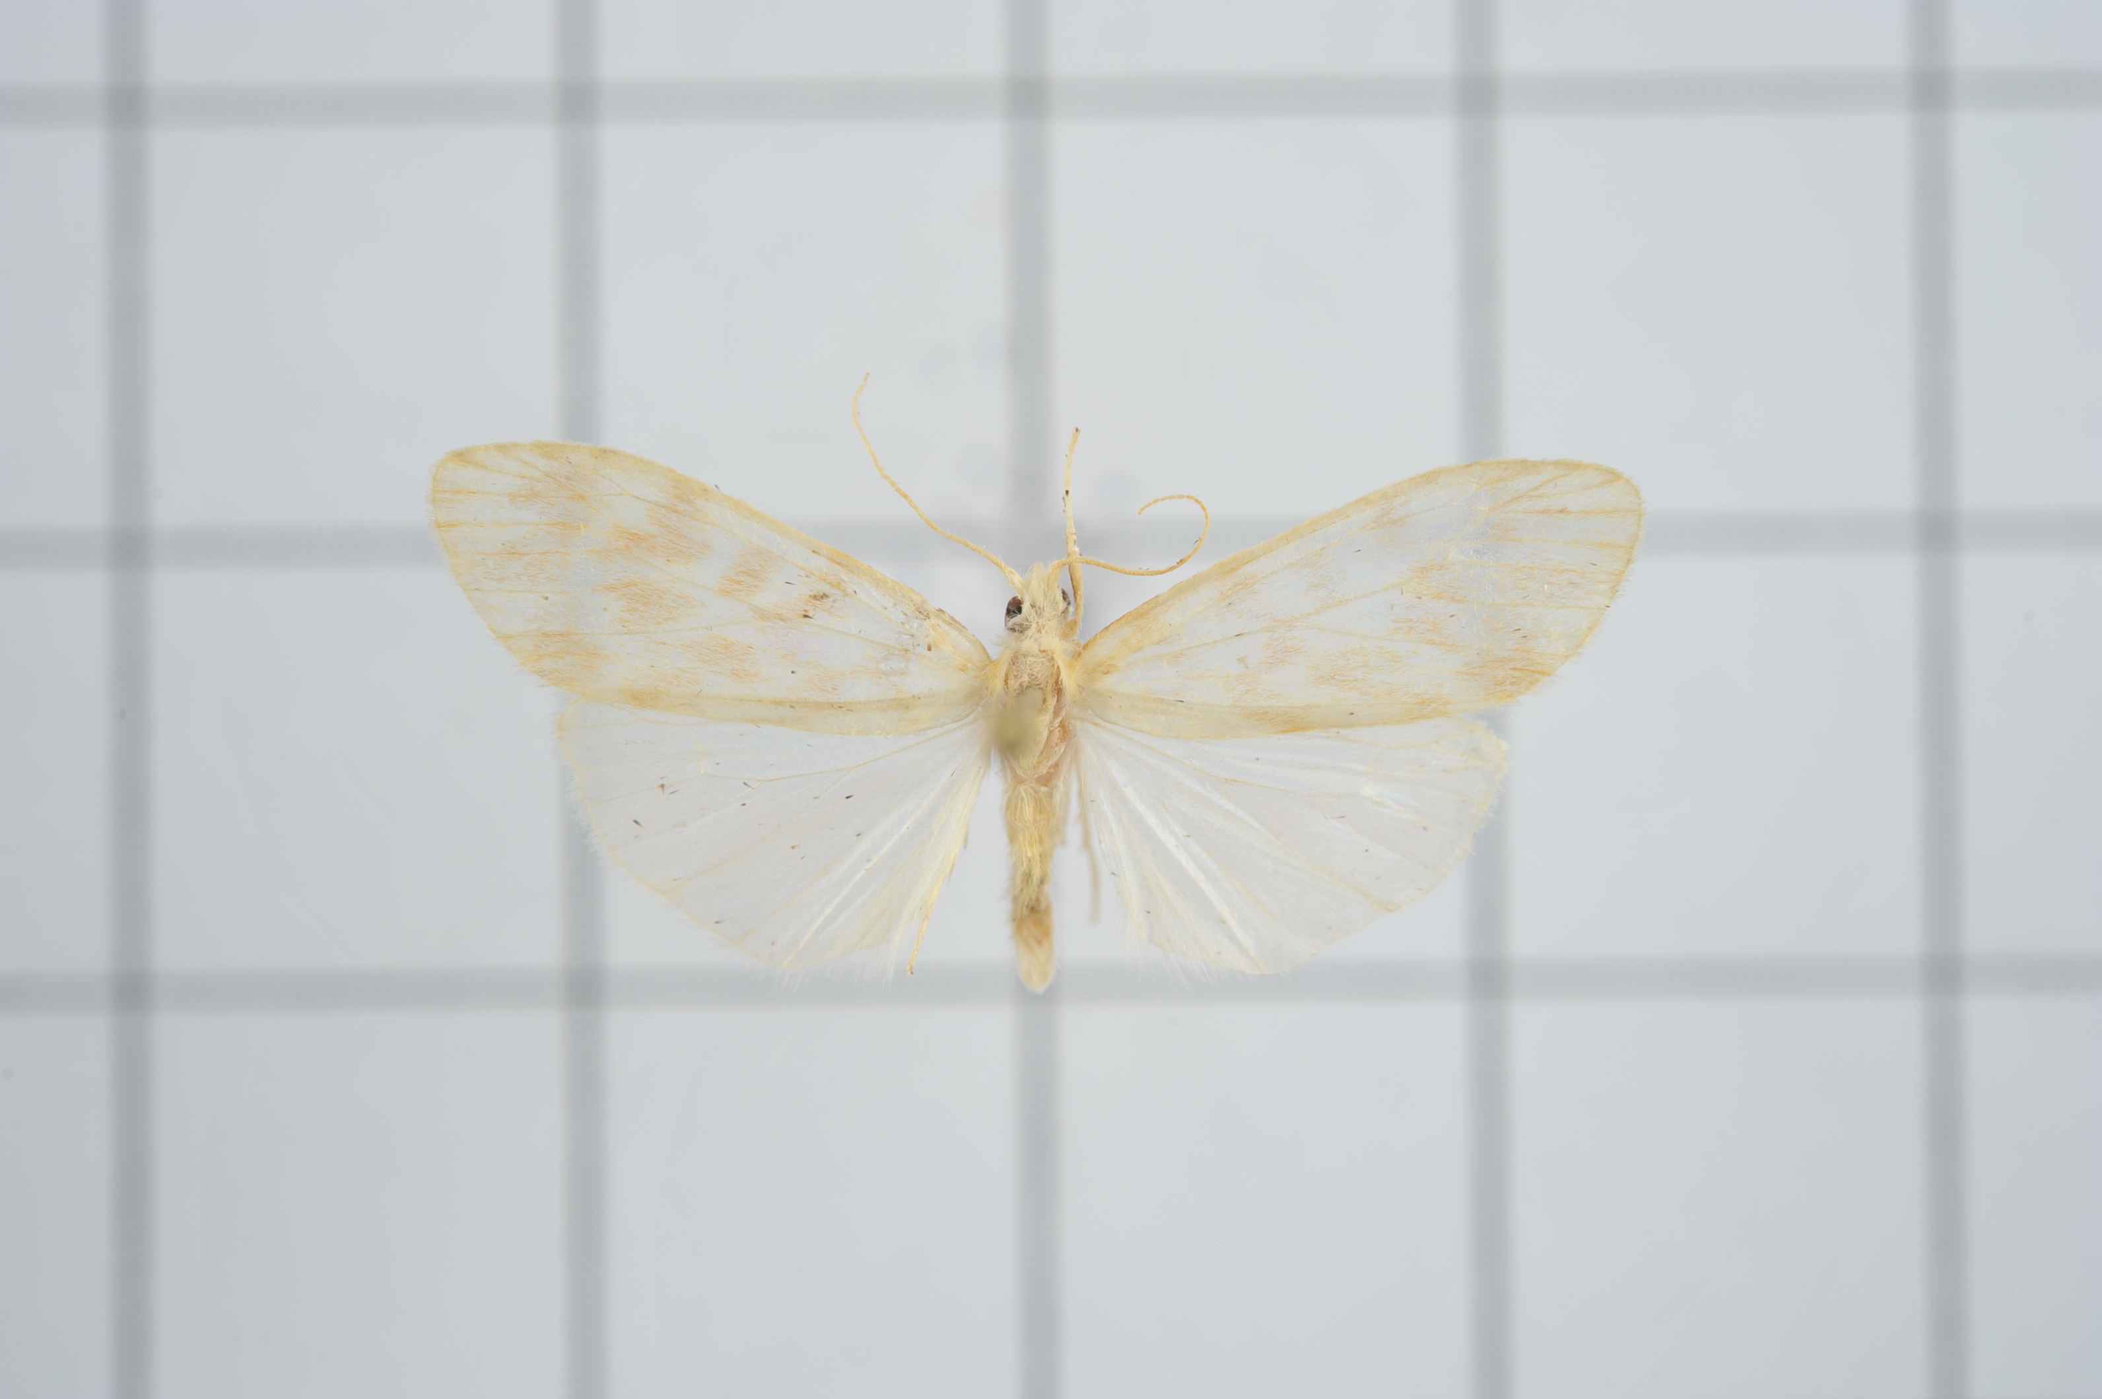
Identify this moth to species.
Hemipsilia coavestis
